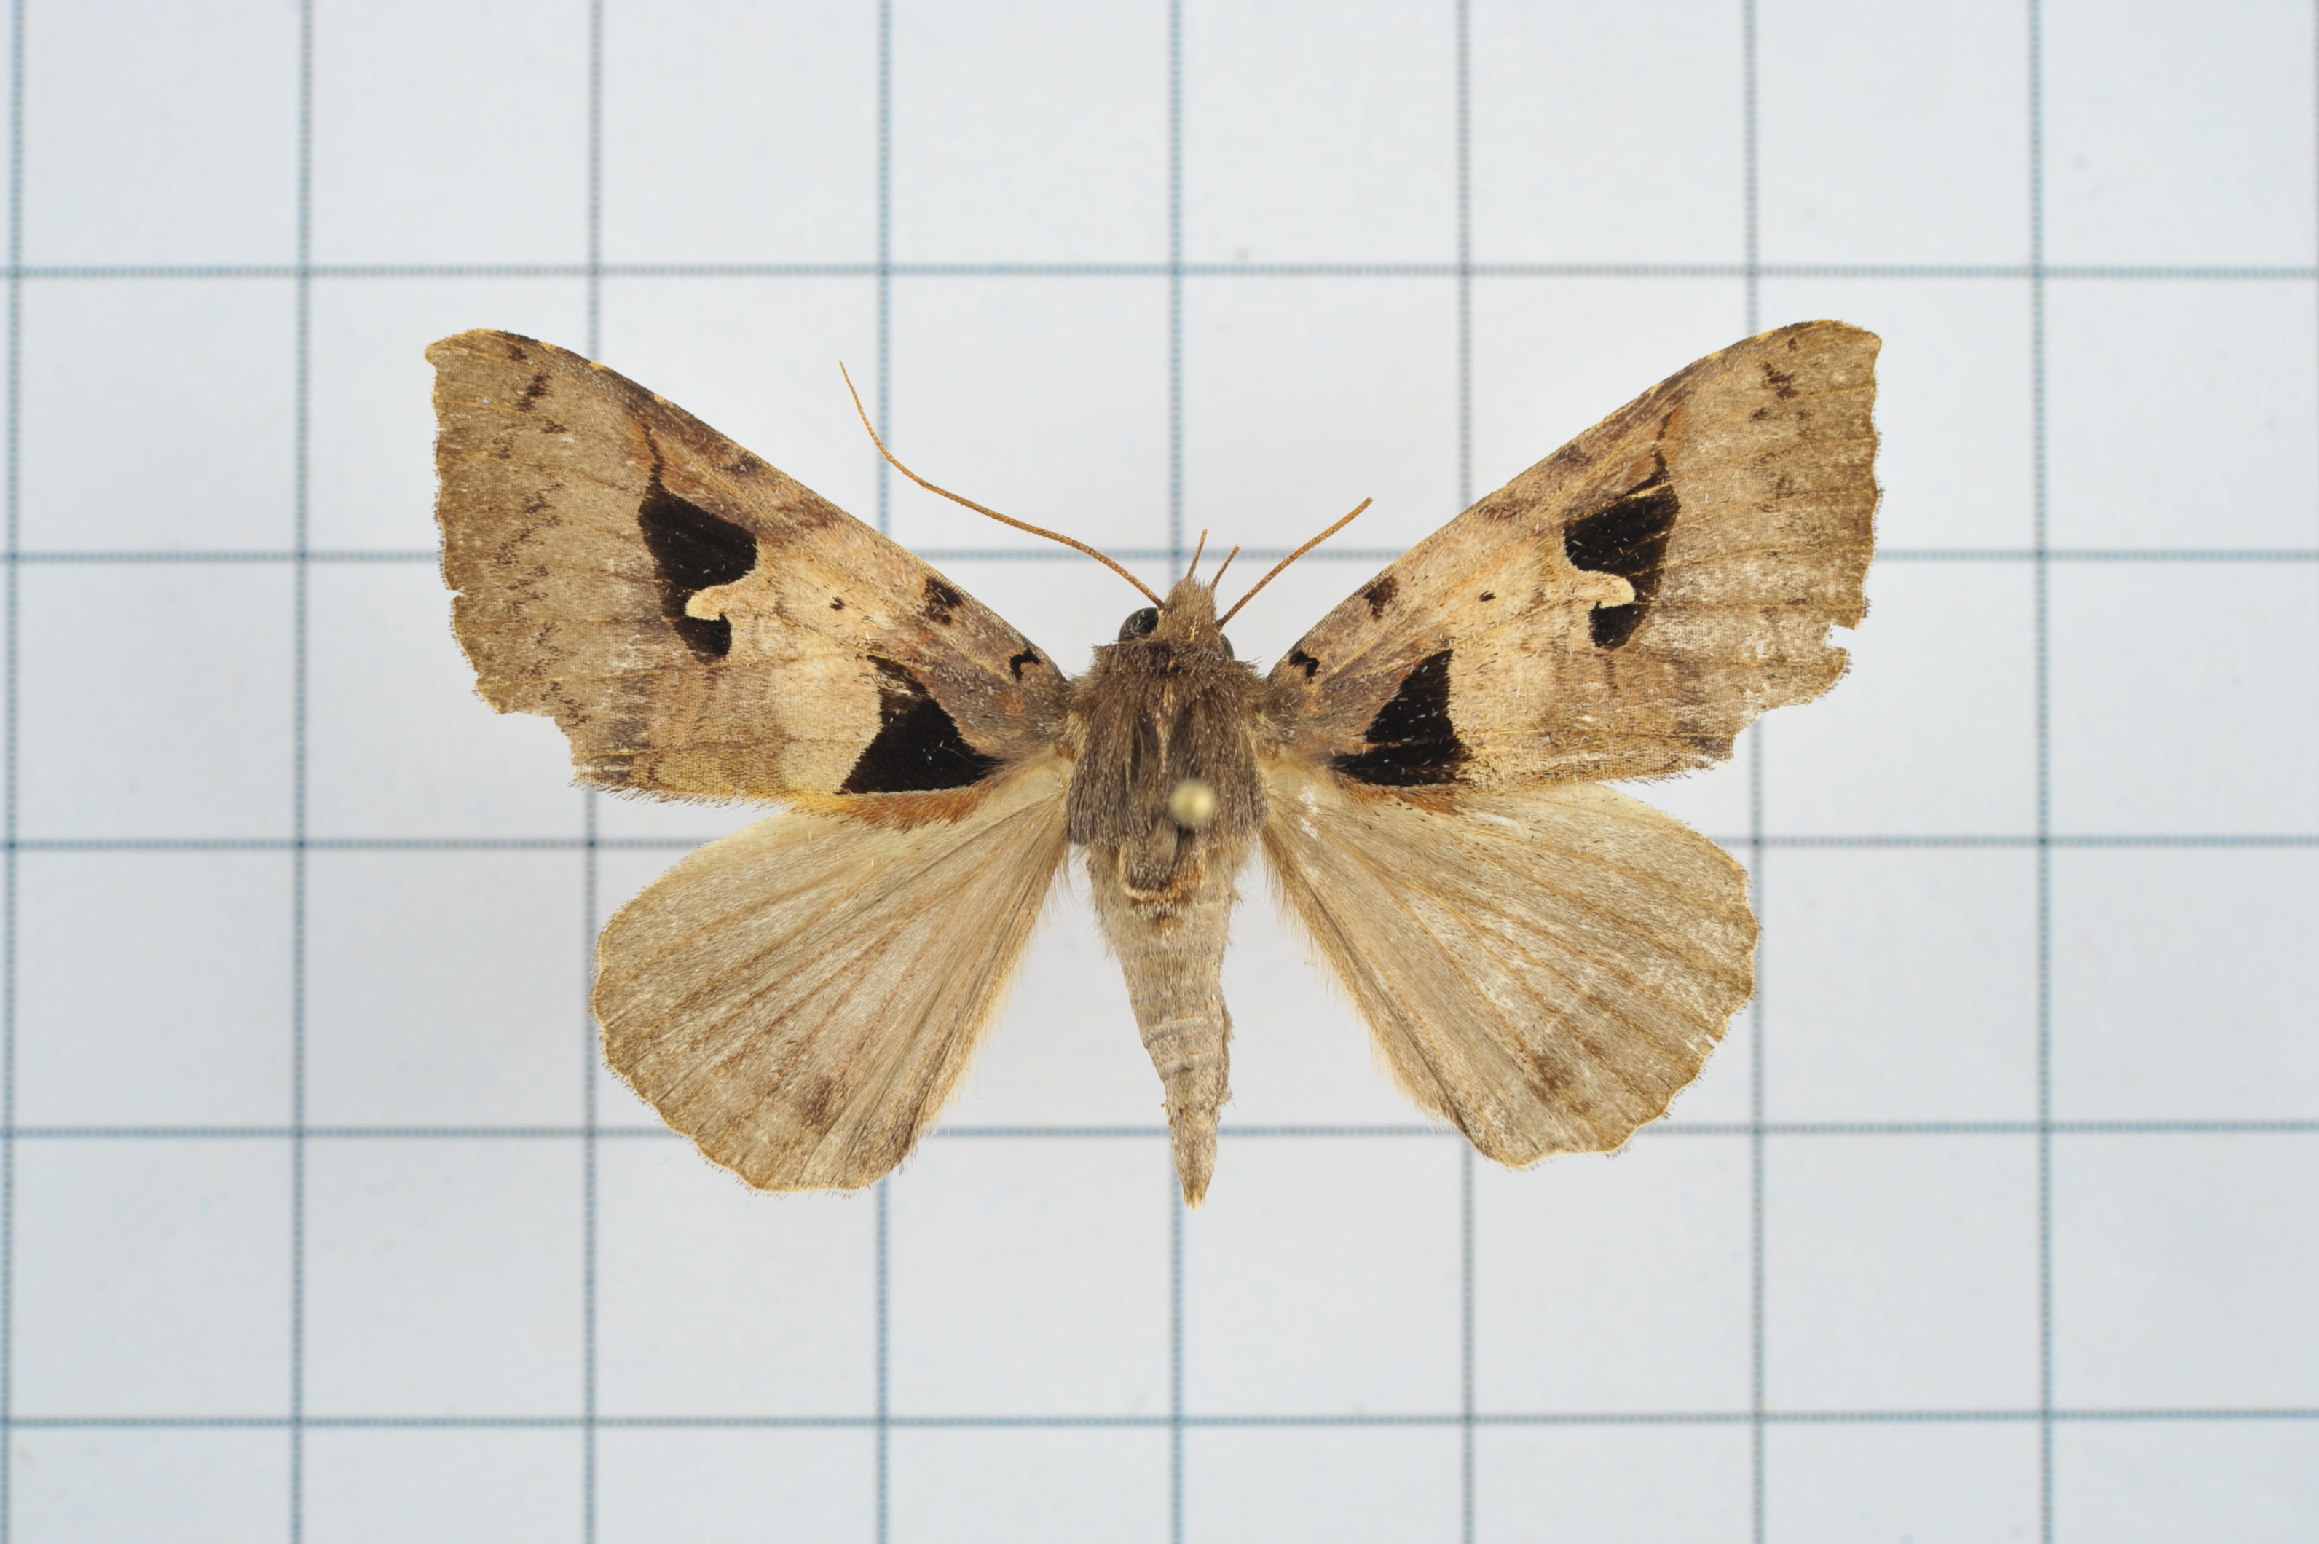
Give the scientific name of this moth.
Avatha chinensis
